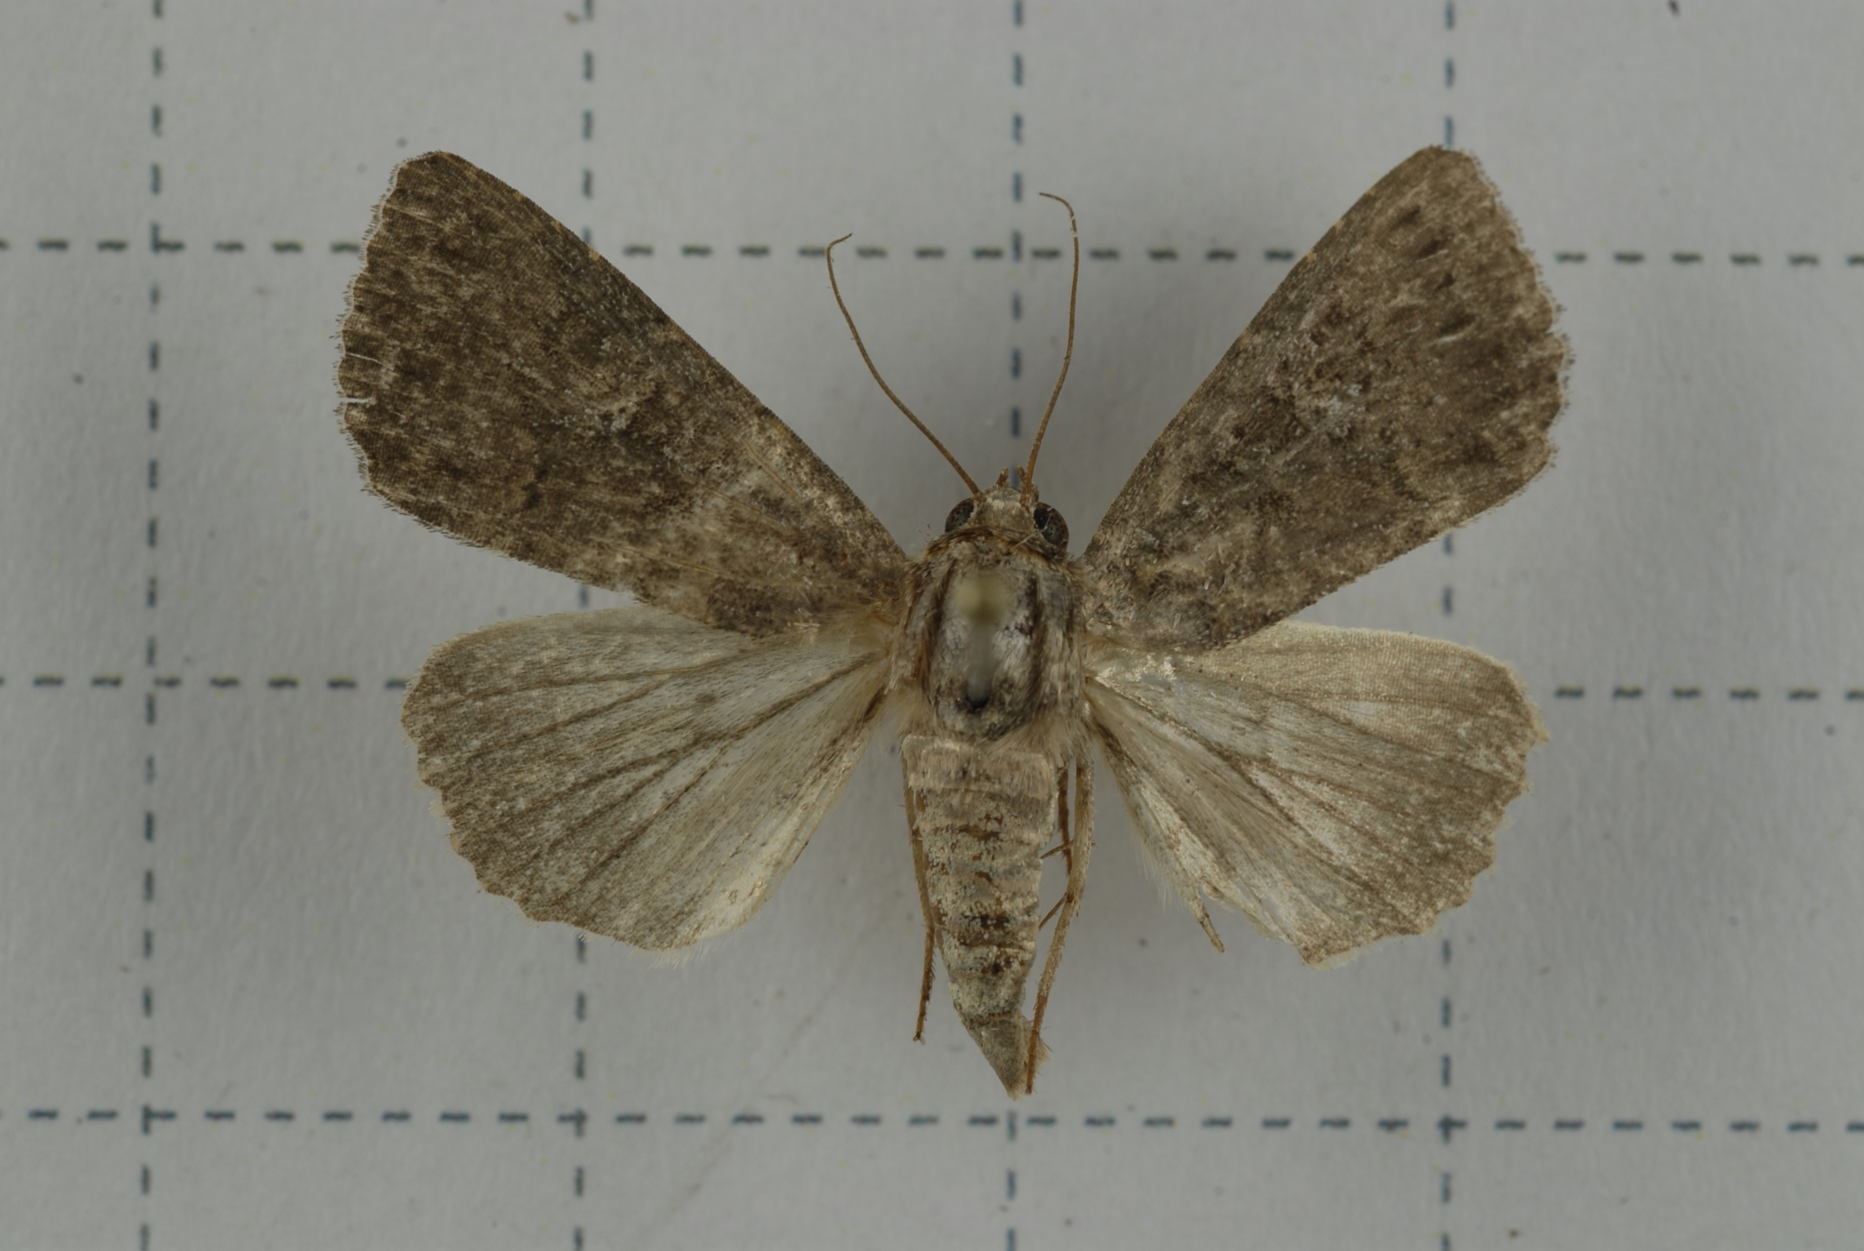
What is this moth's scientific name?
Condica illecta
